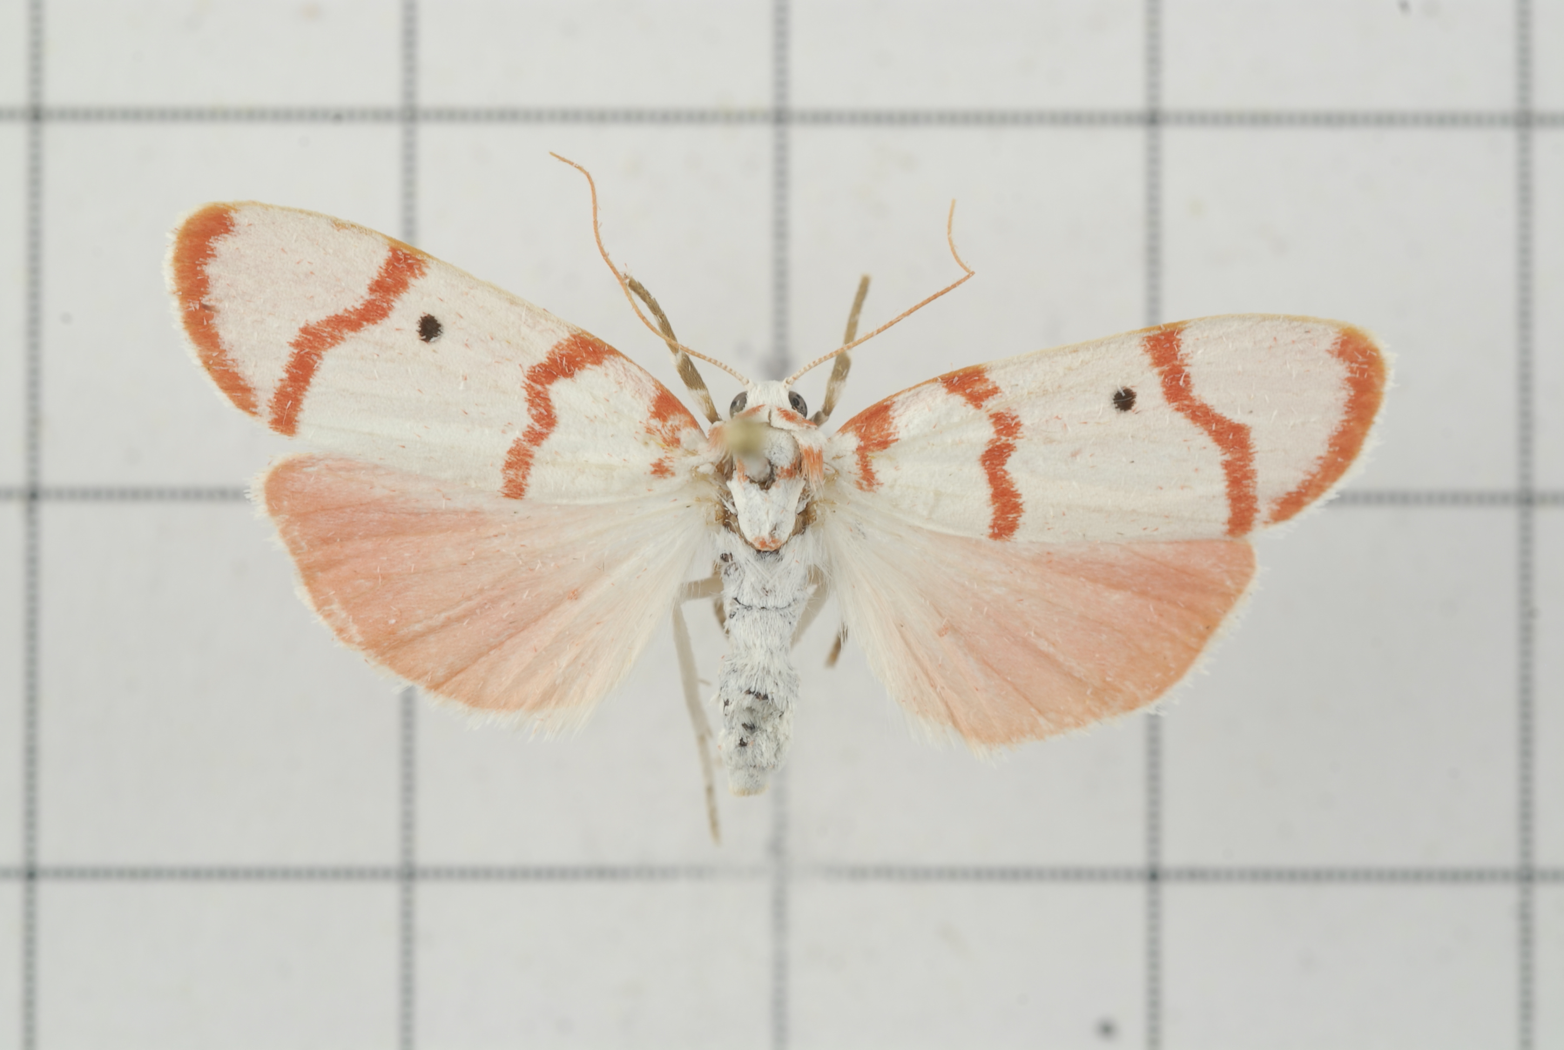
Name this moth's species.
Cyana hamata hamata
